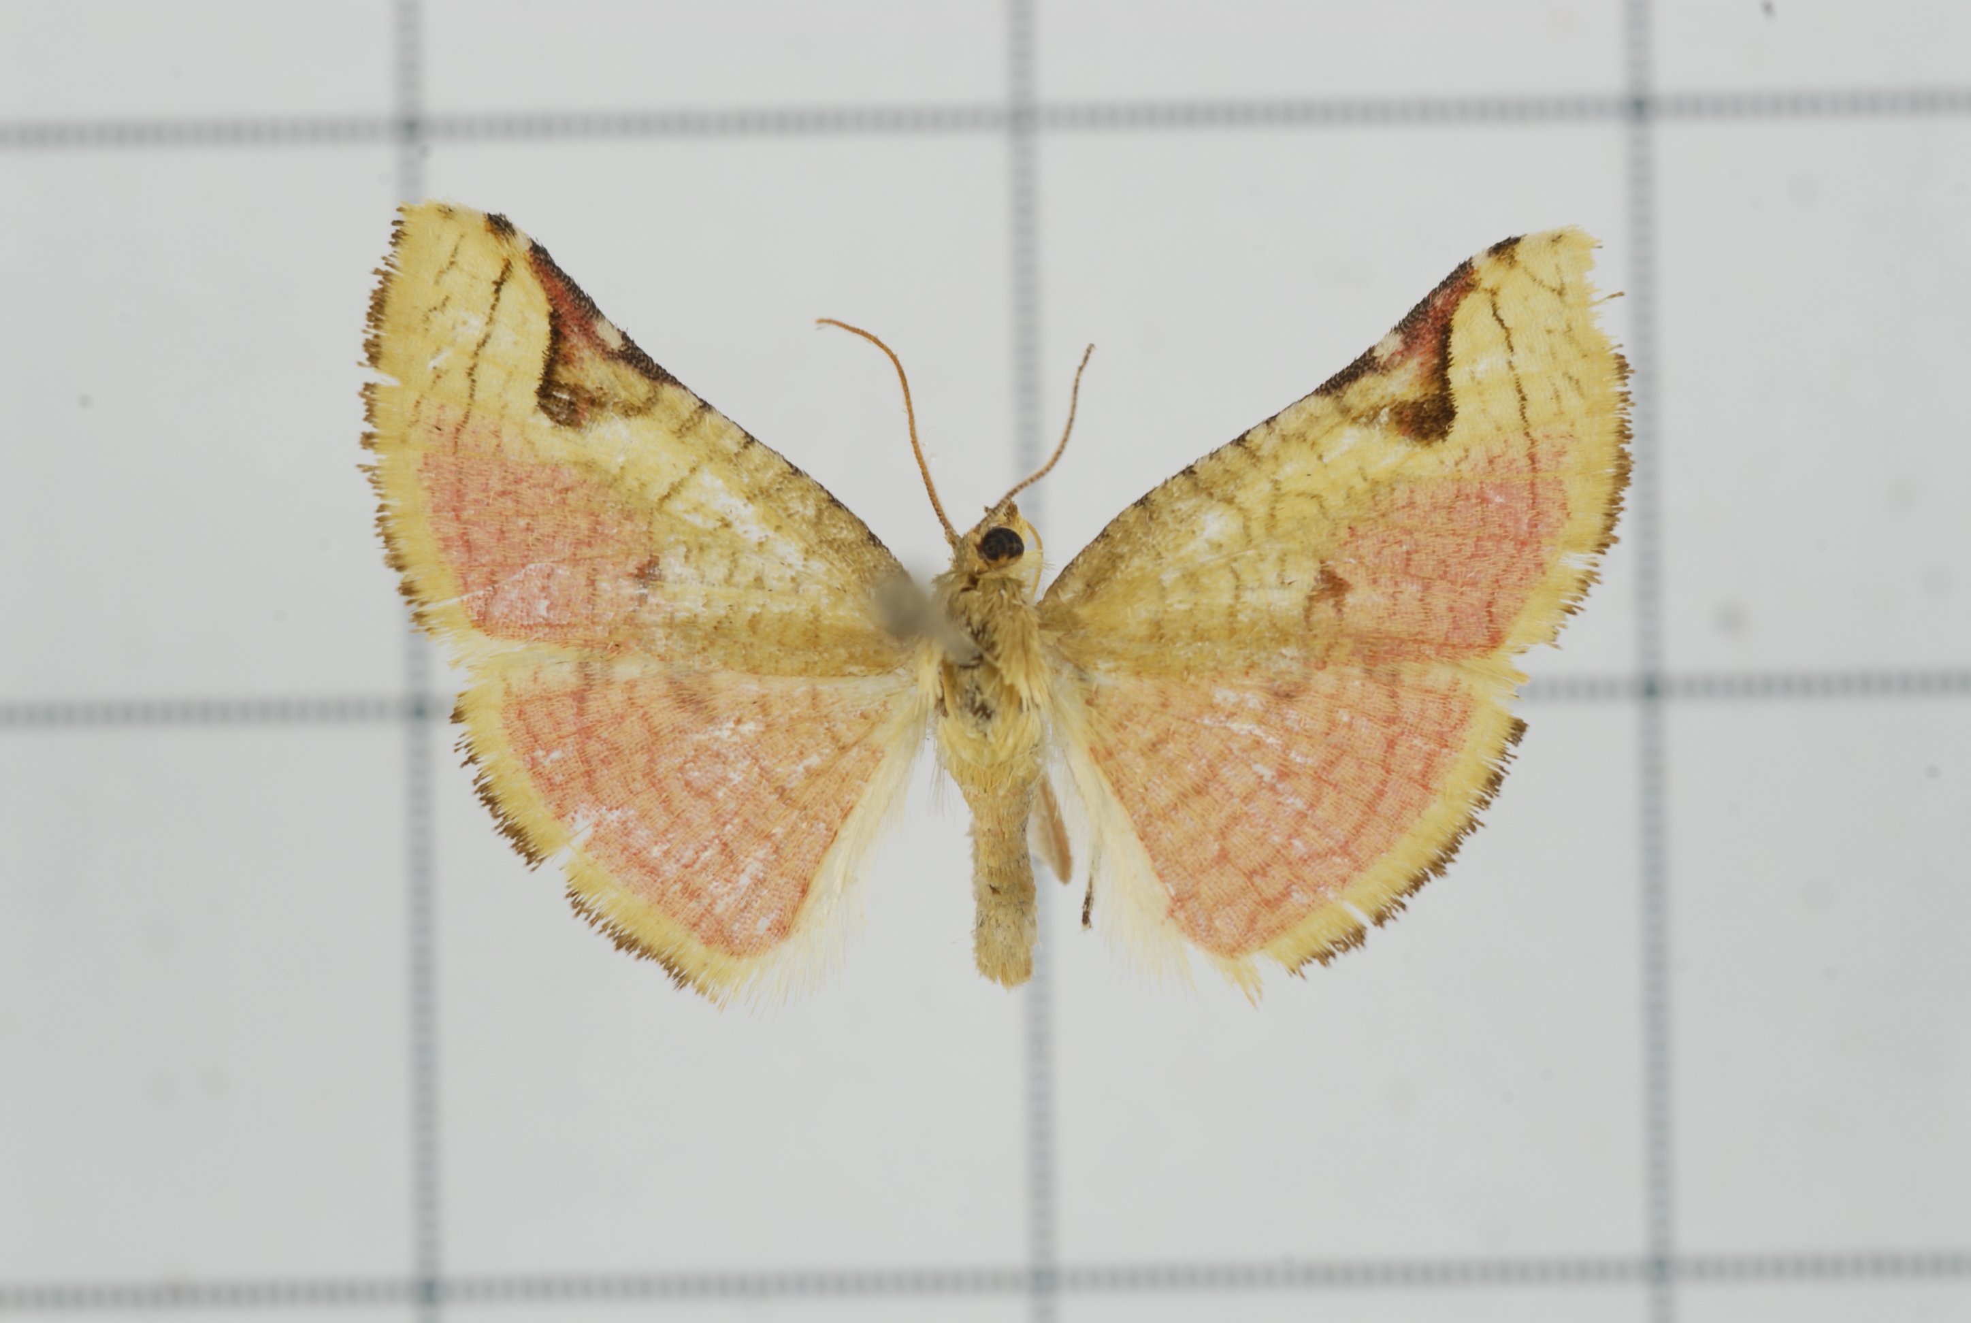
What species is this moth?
Camptochilus bisulcus
